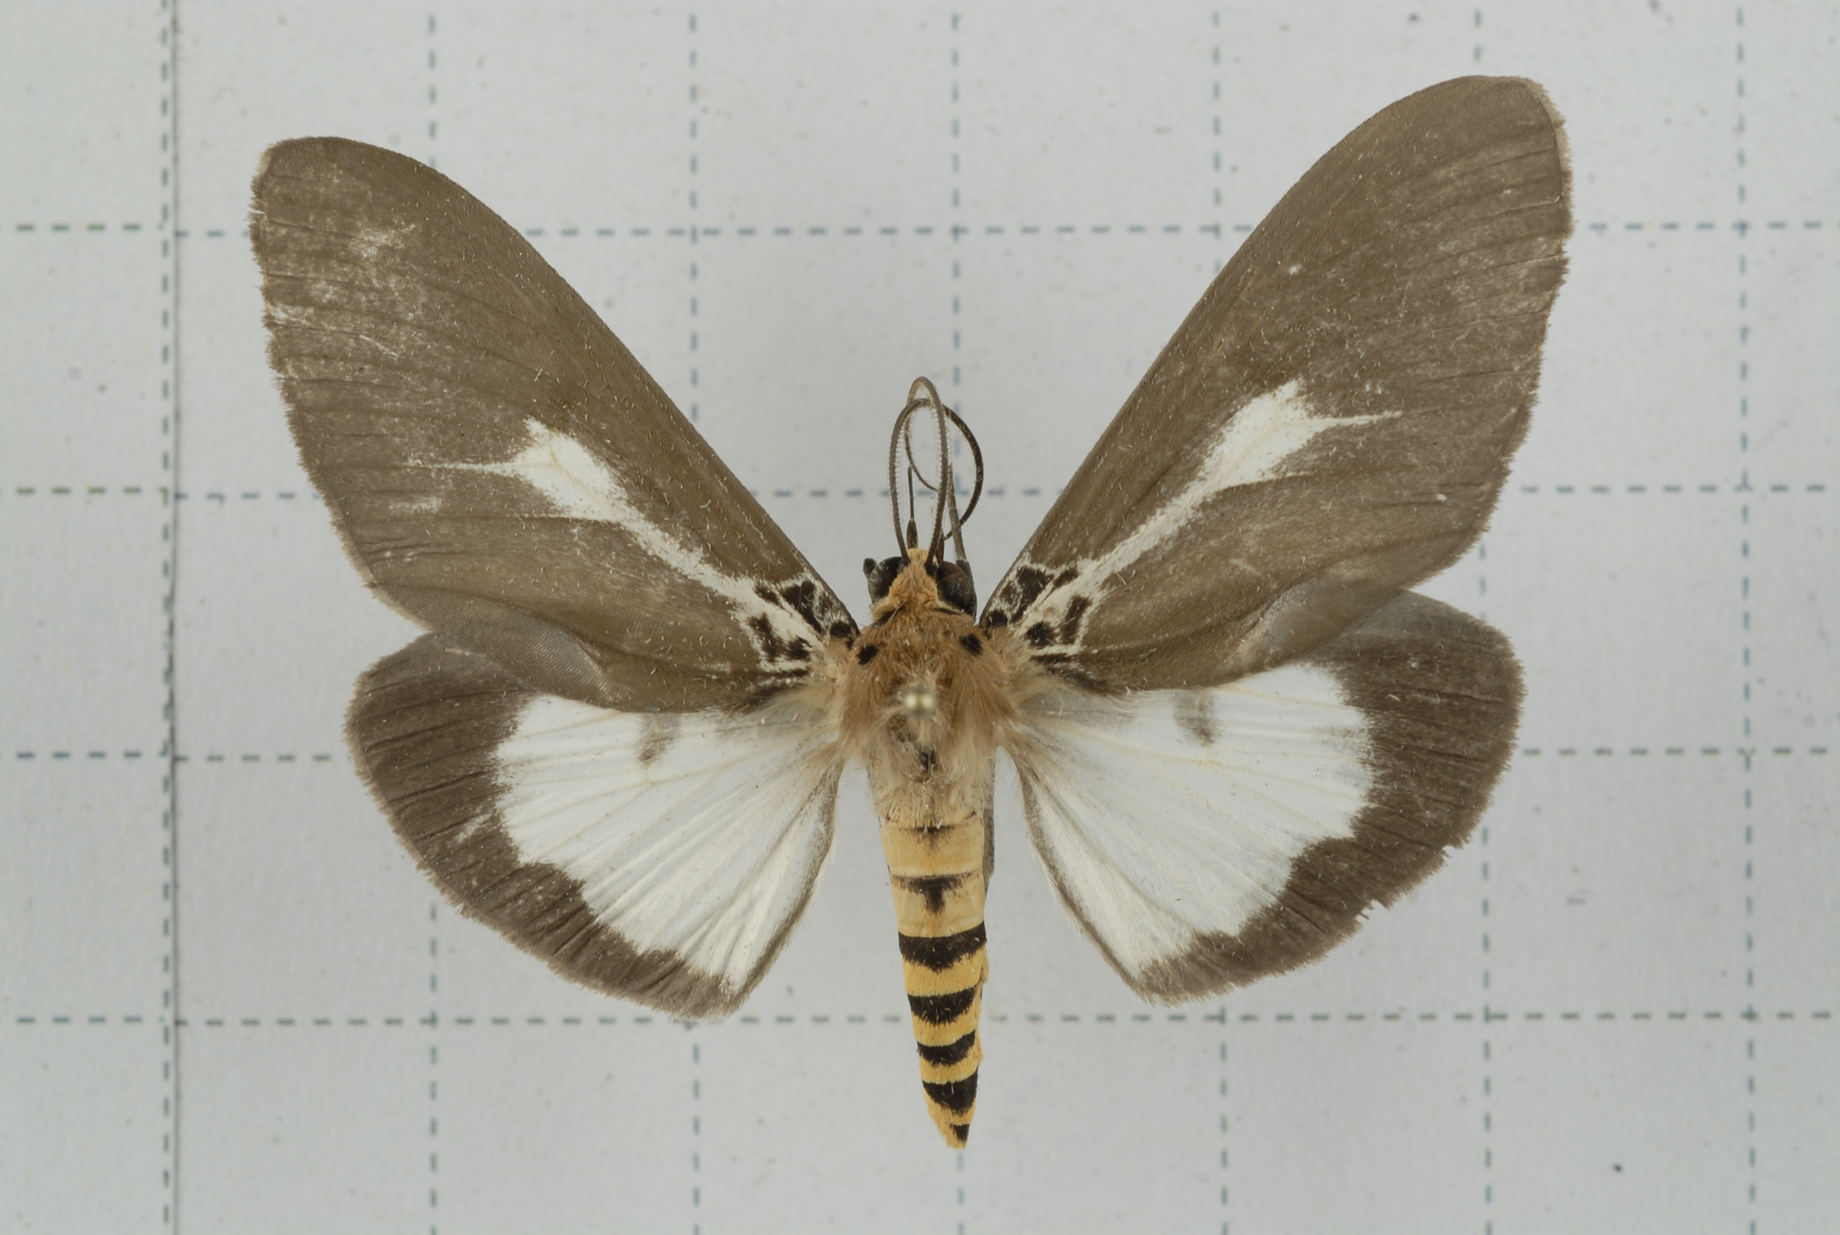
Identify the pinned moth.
Asota heliconia zebrina
